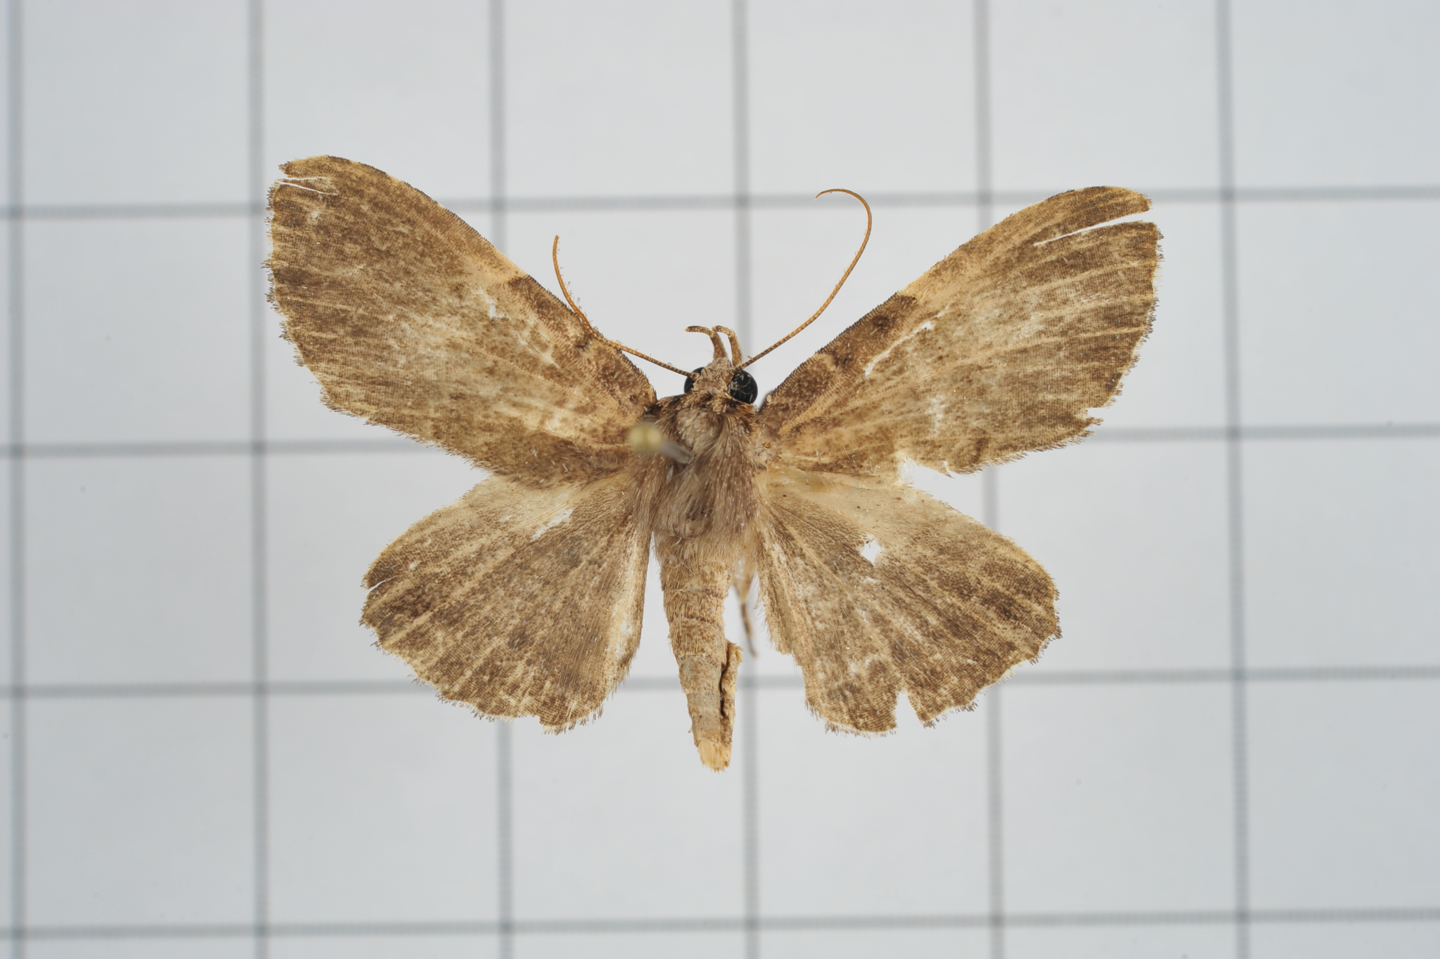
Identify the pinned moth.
Hyposemansis singha
